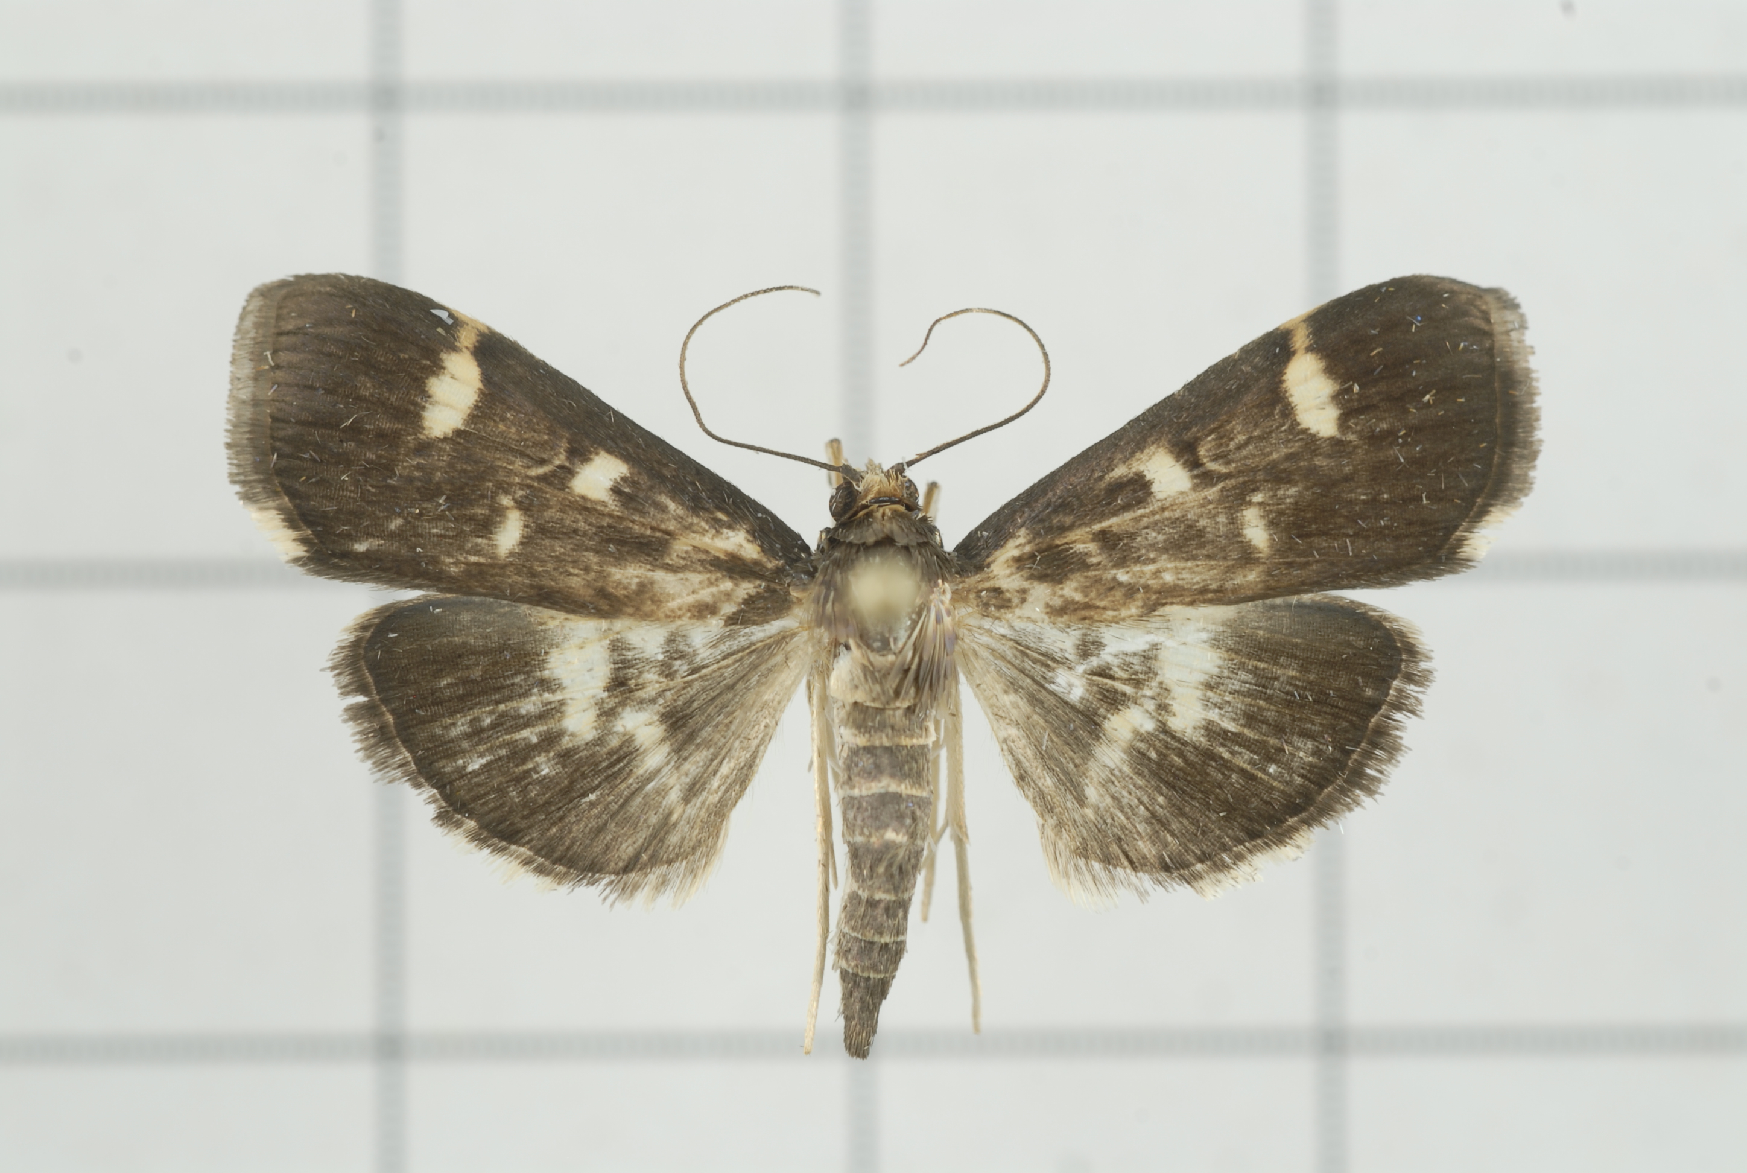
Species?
Herpetogramma luctuosalis
